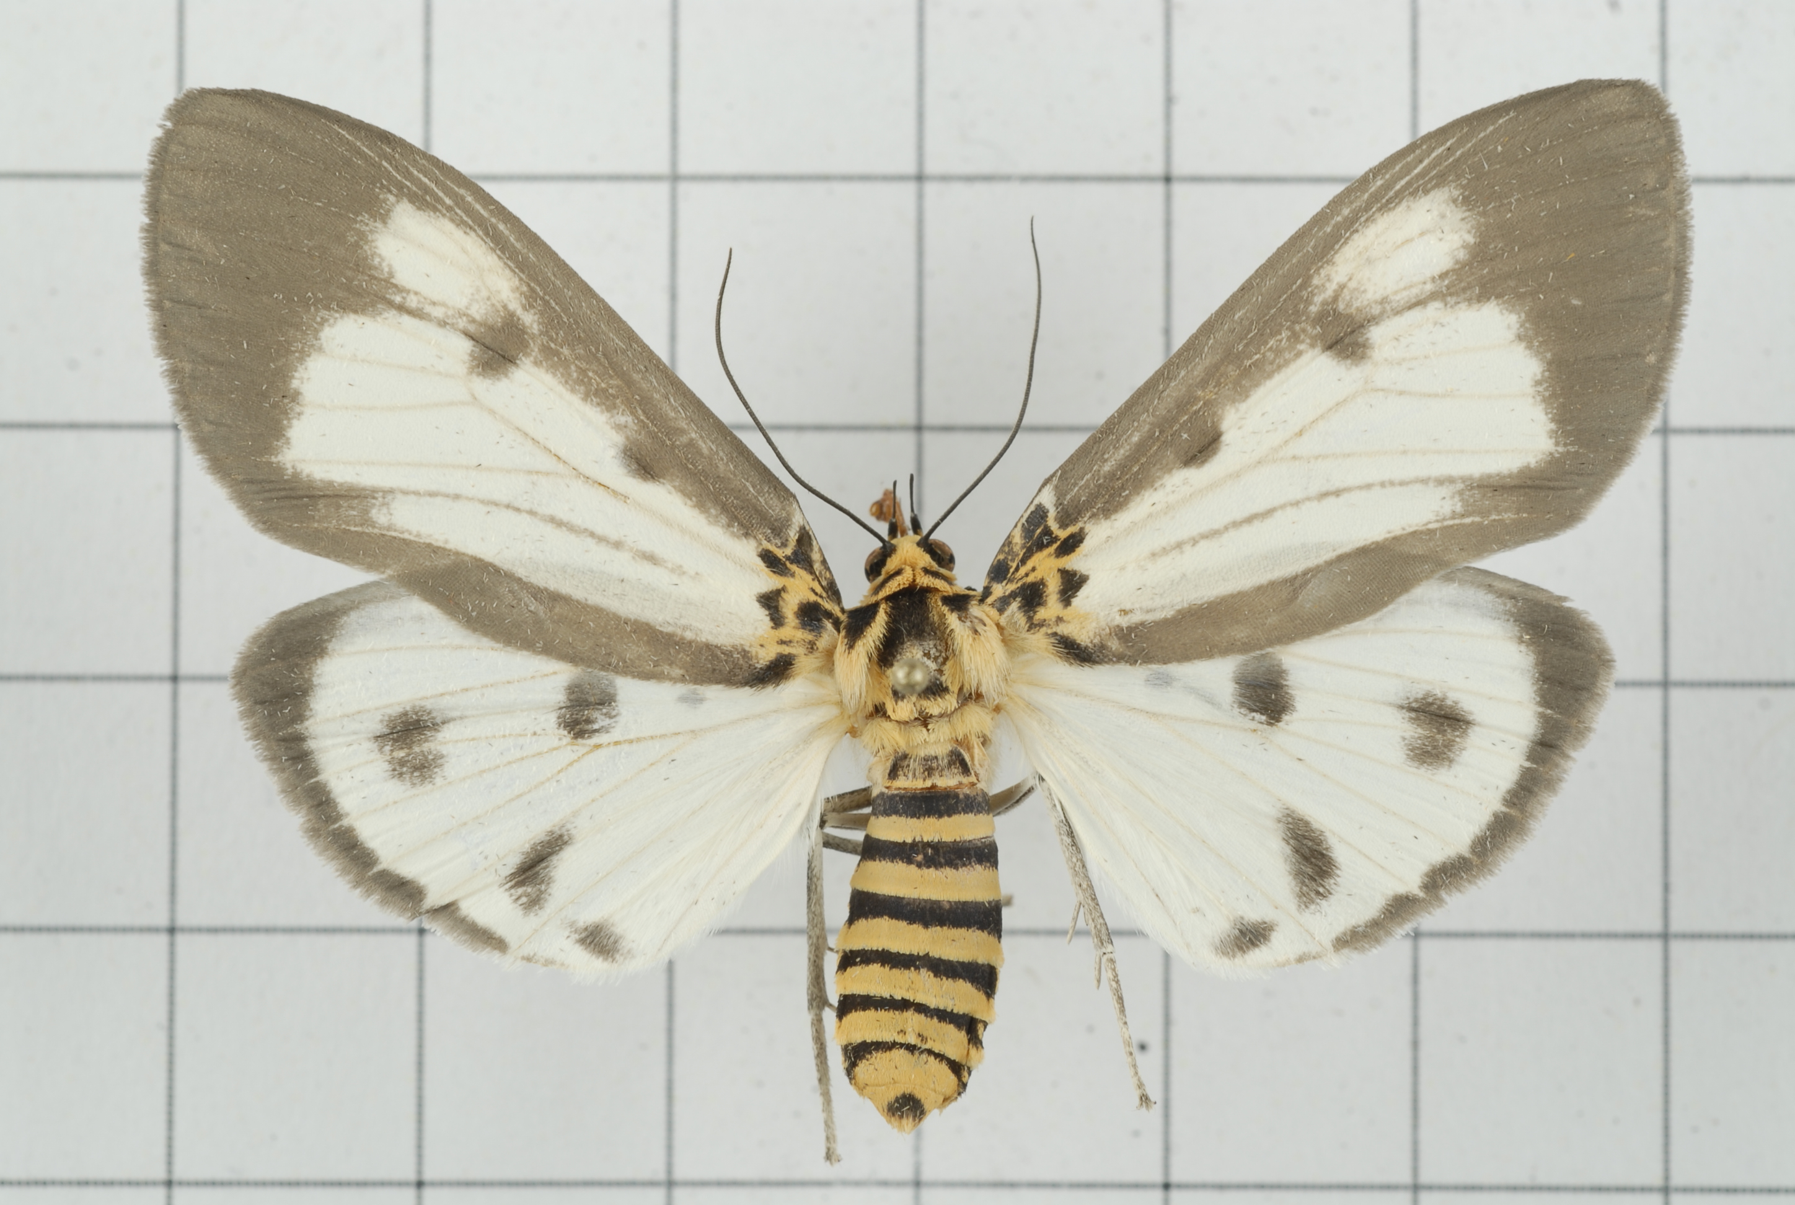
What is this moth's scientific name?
Asota plana lacteata
